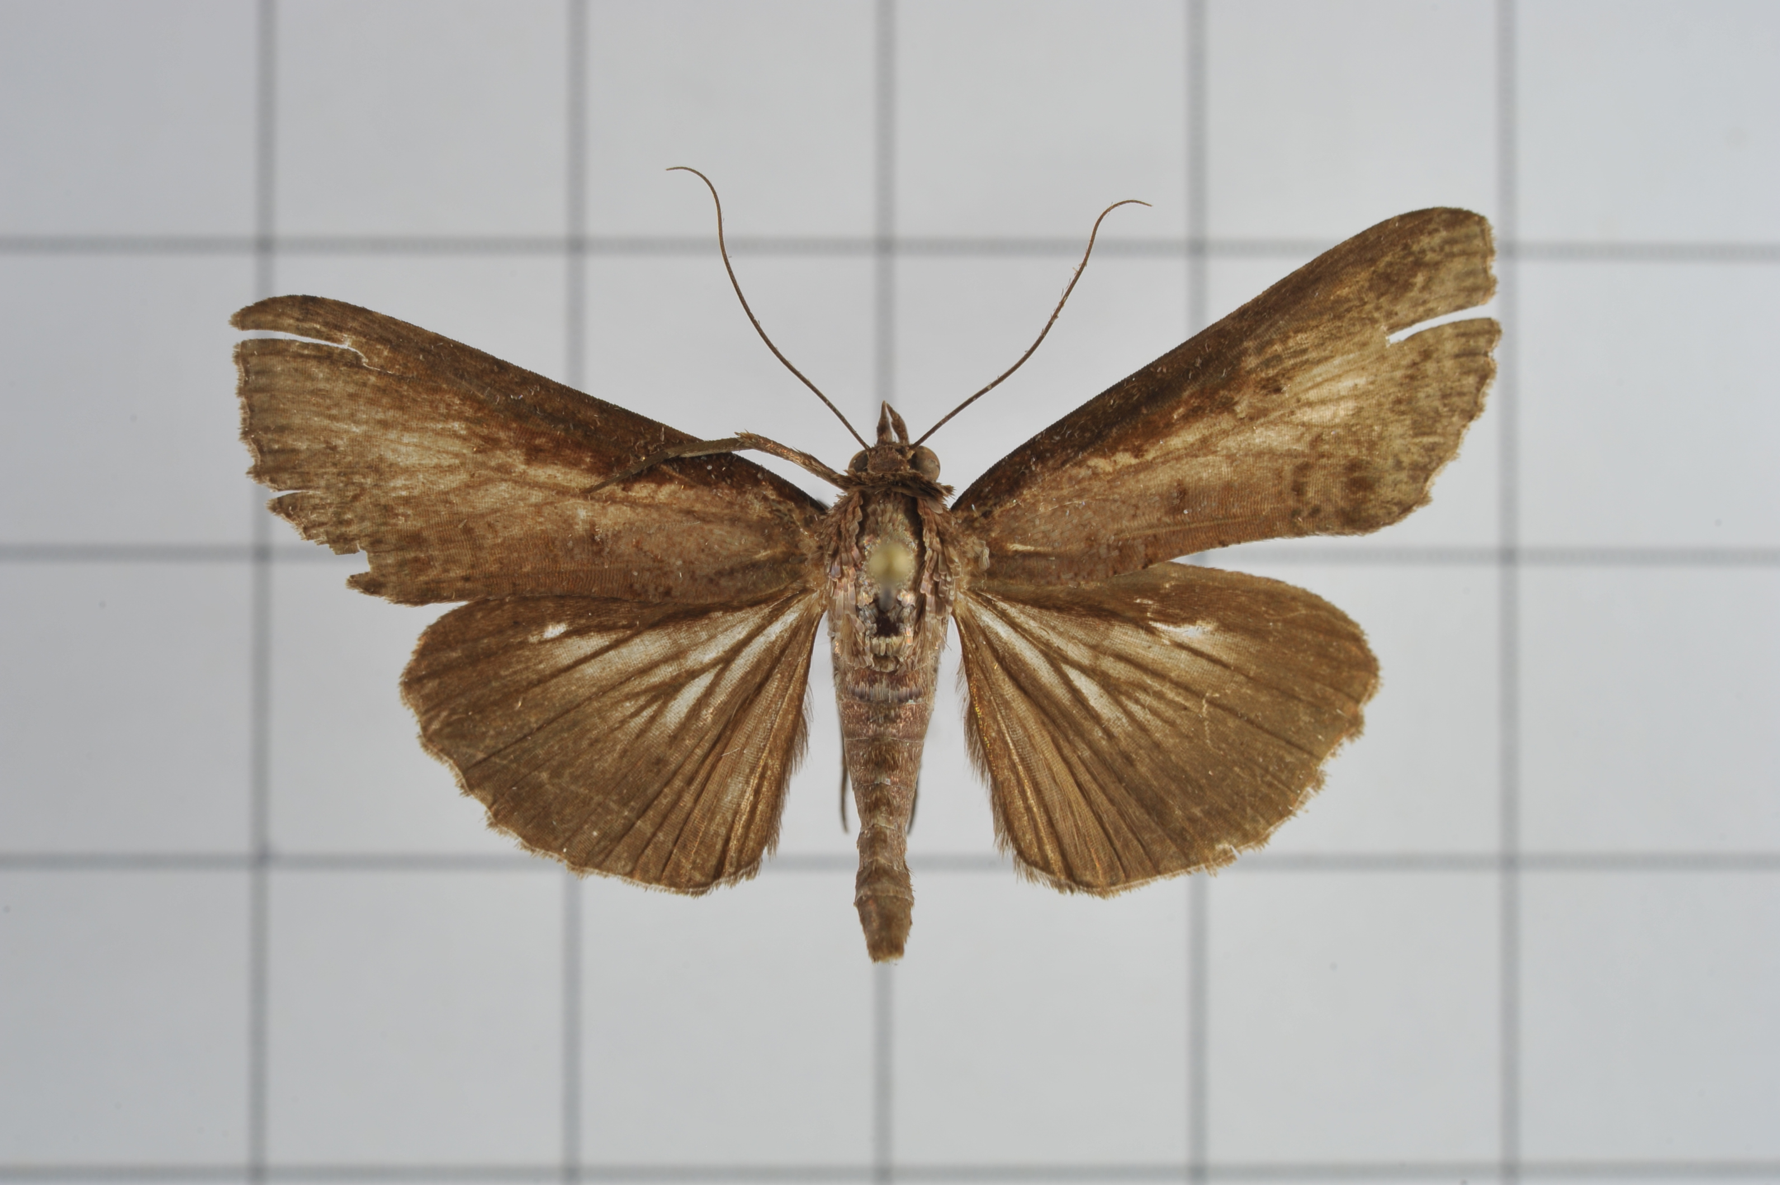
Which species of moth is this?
Lophoptera squammigera
